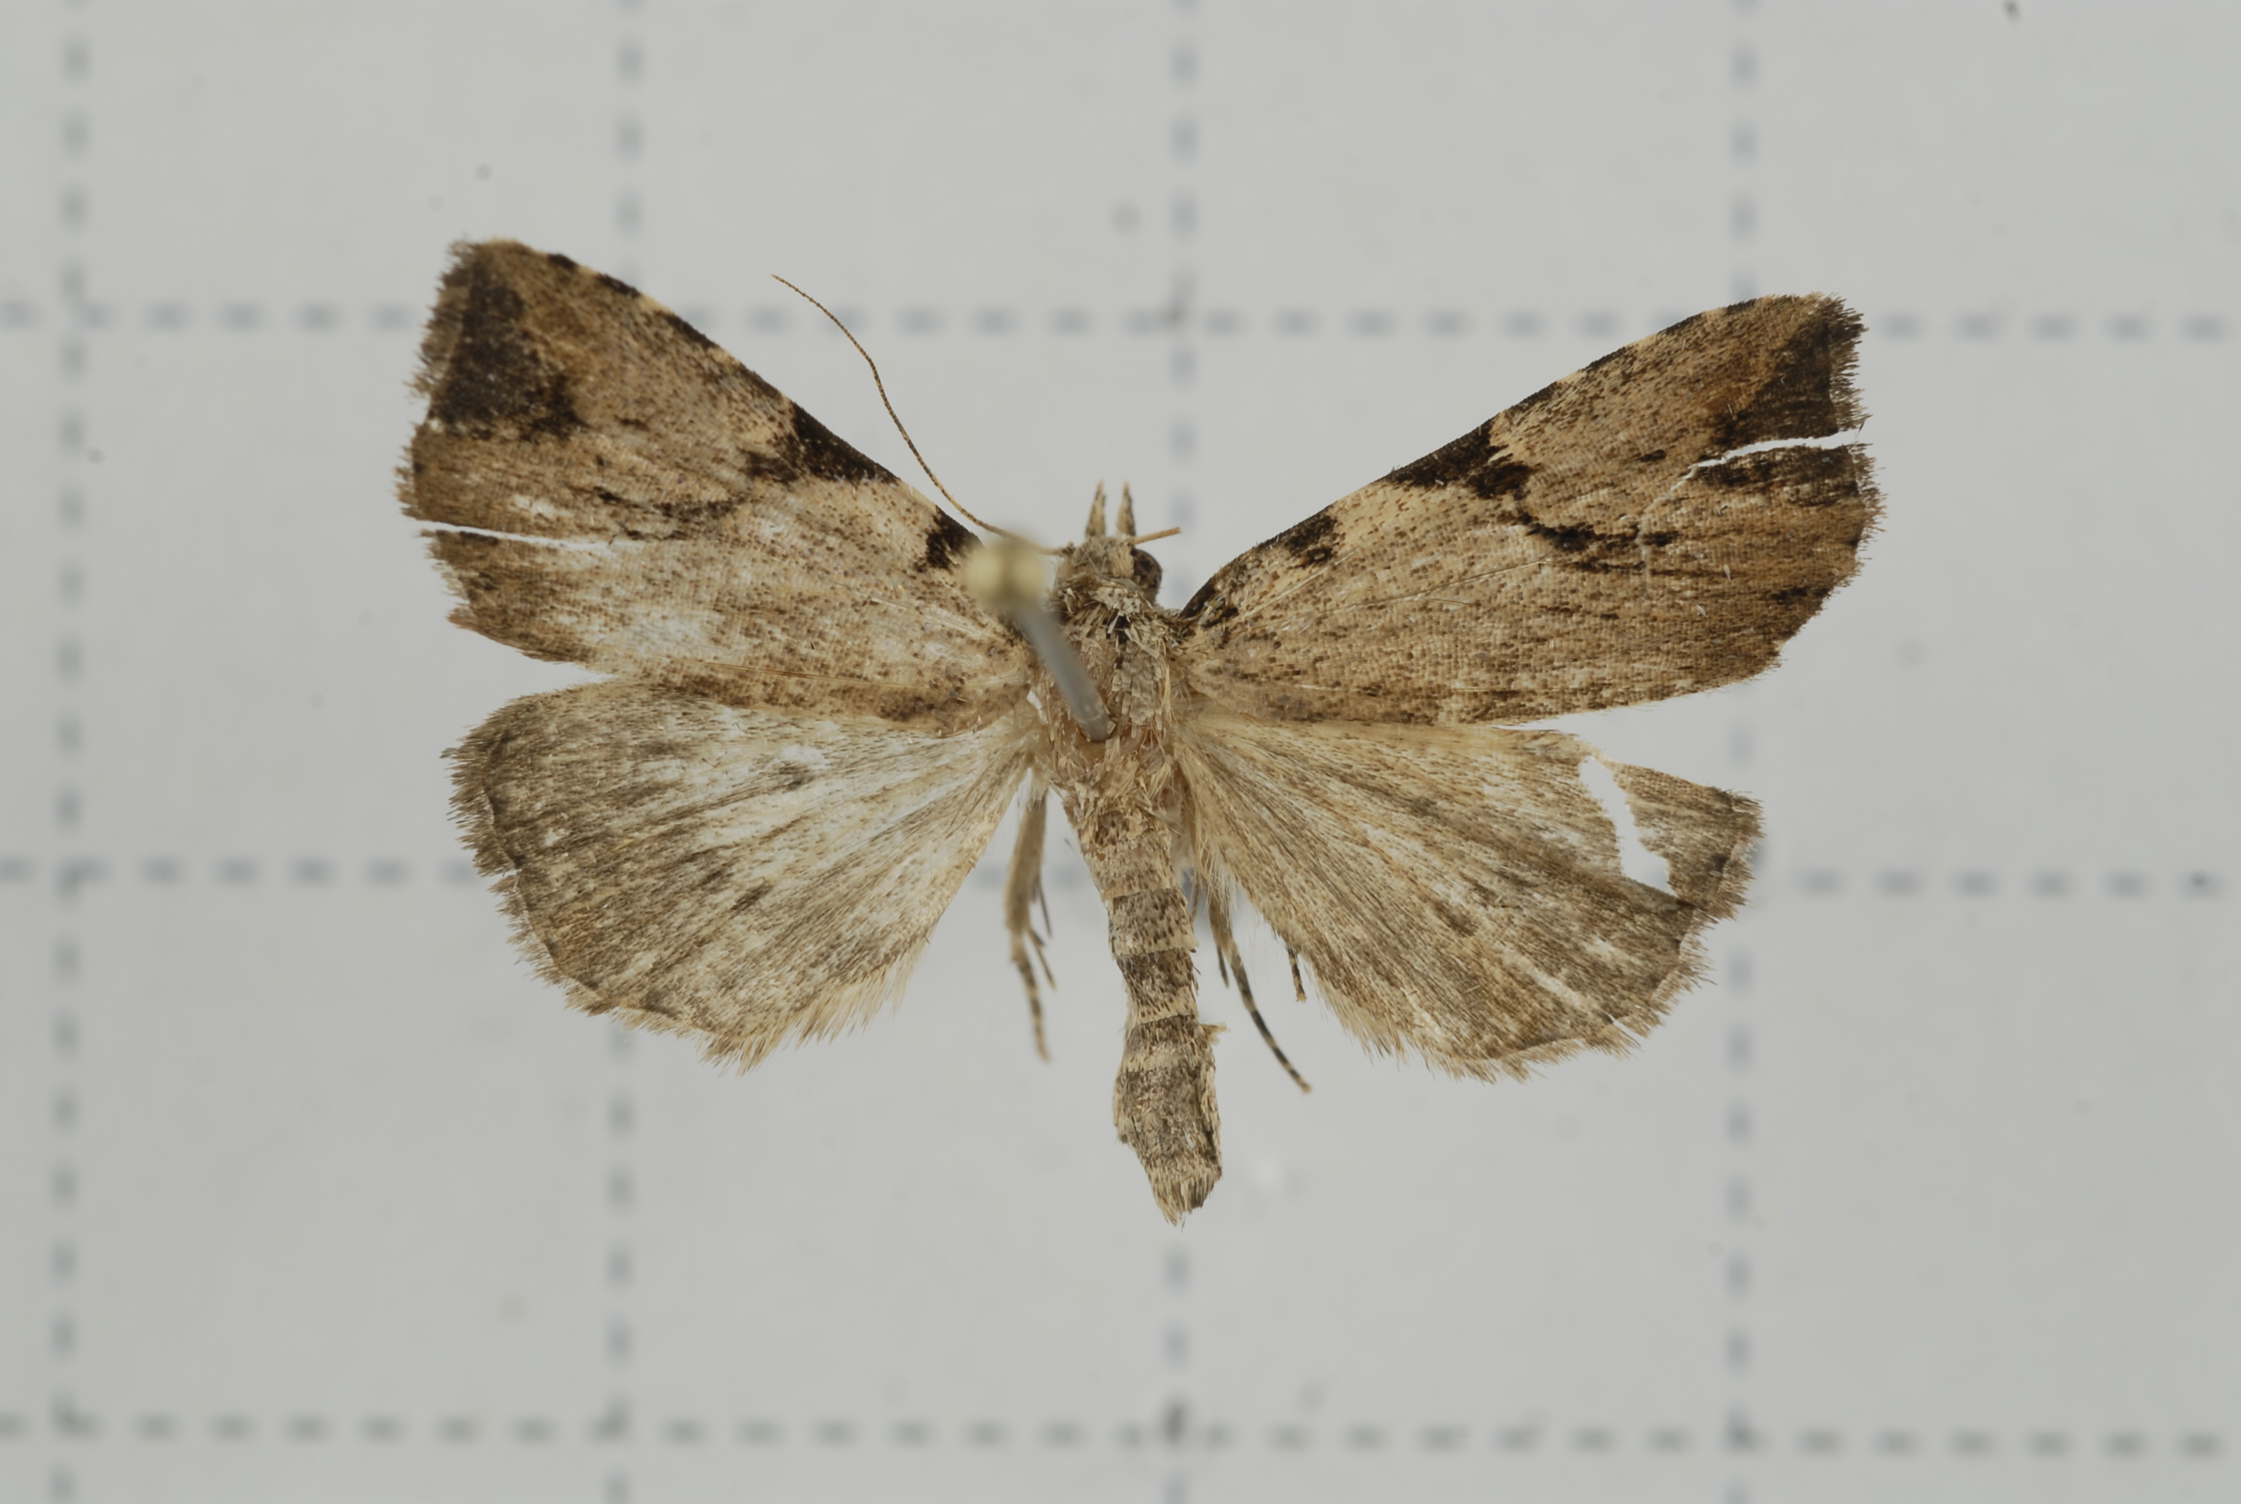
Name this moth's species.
Oglasa costimacula
